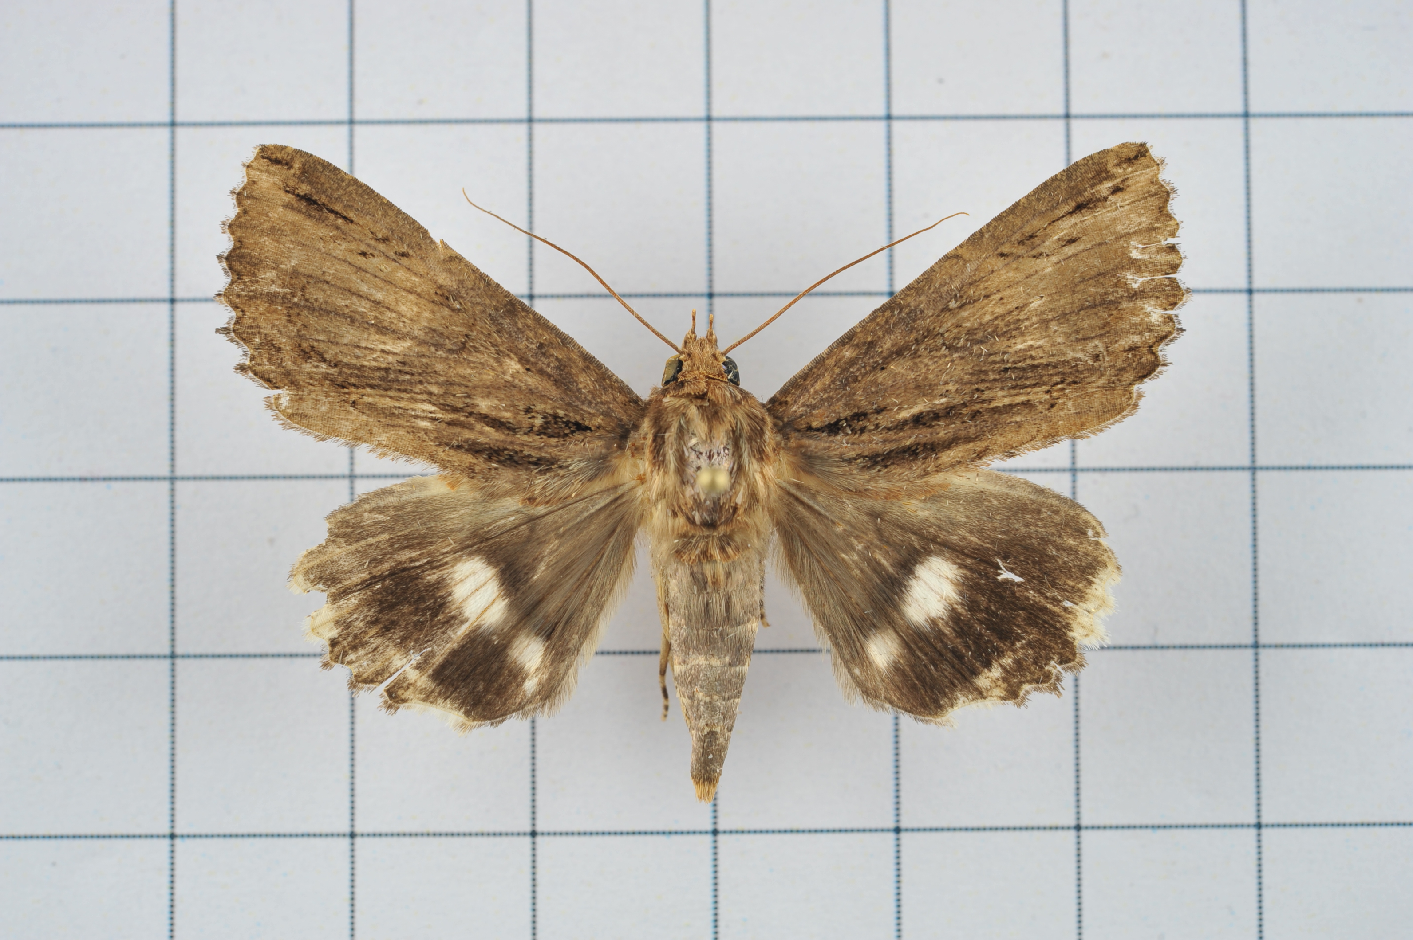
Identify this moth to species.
Ercheia cyllaria
